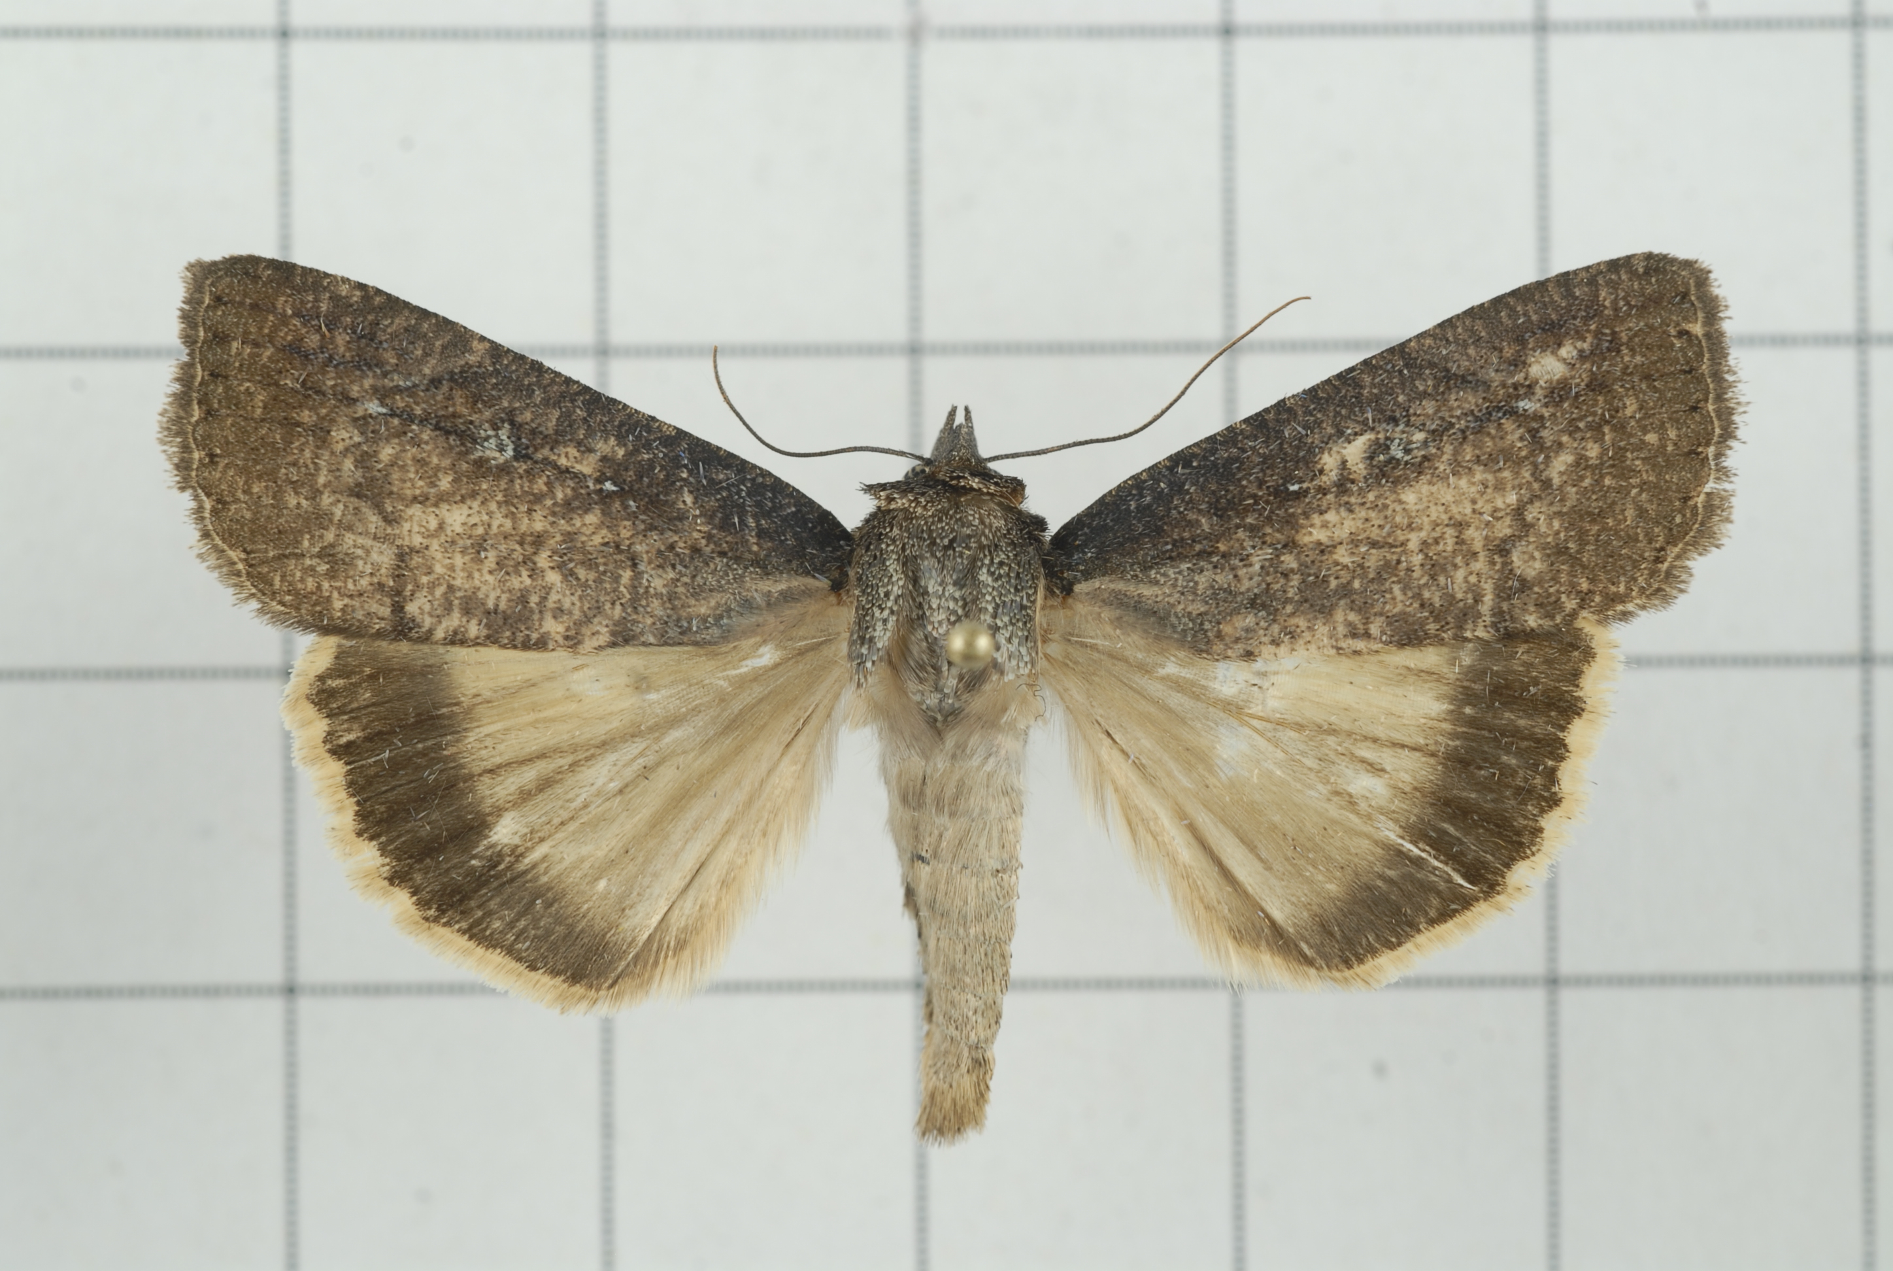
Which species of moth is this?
Perinaenia mingchyrica
